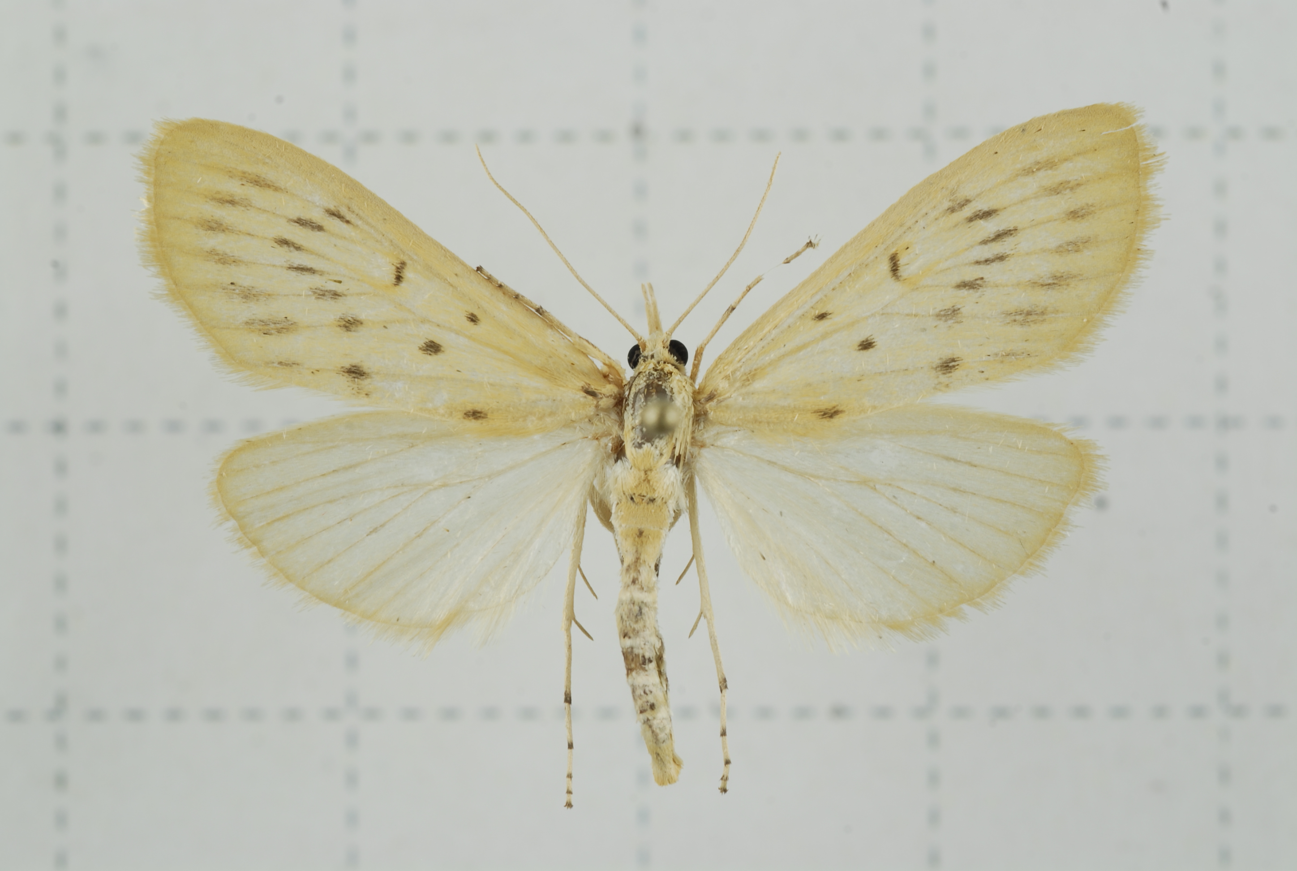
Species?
Epipagis setinalis
